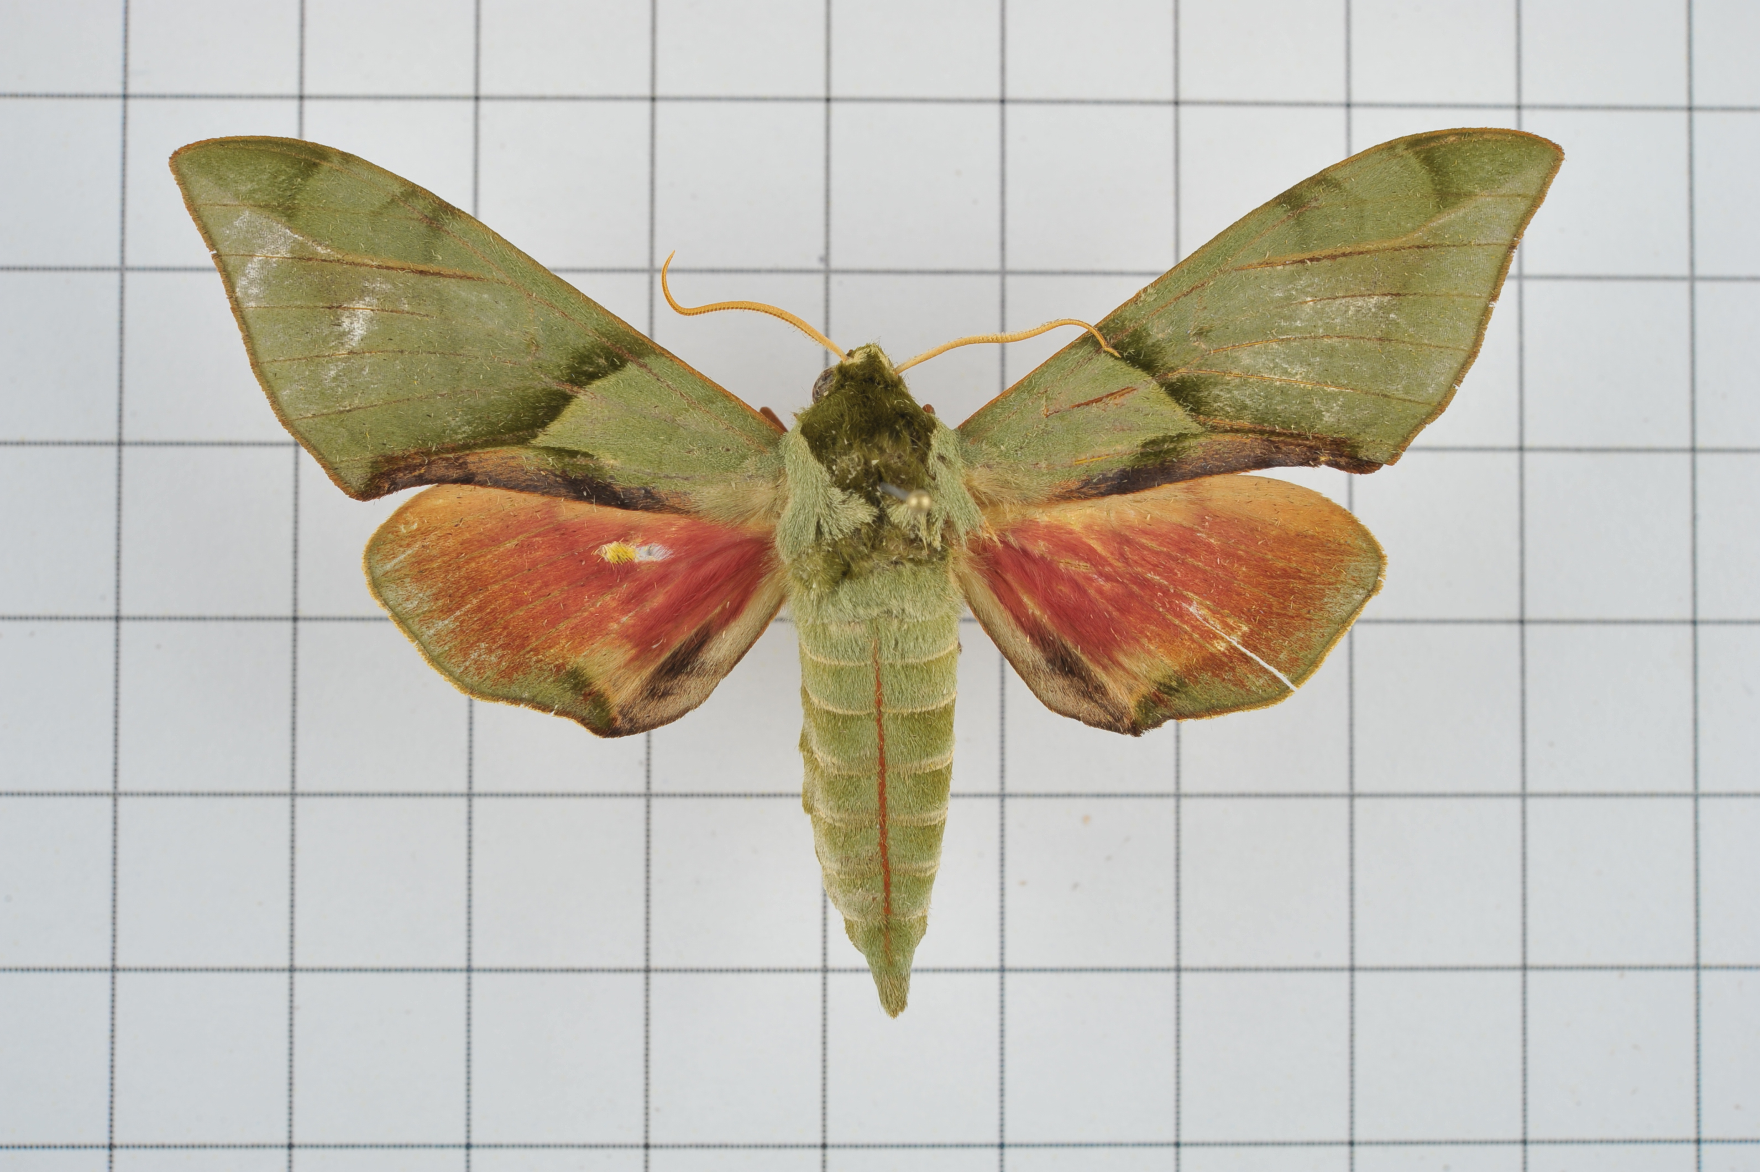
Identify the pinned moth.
Callambulyx tatarinovii formosana
